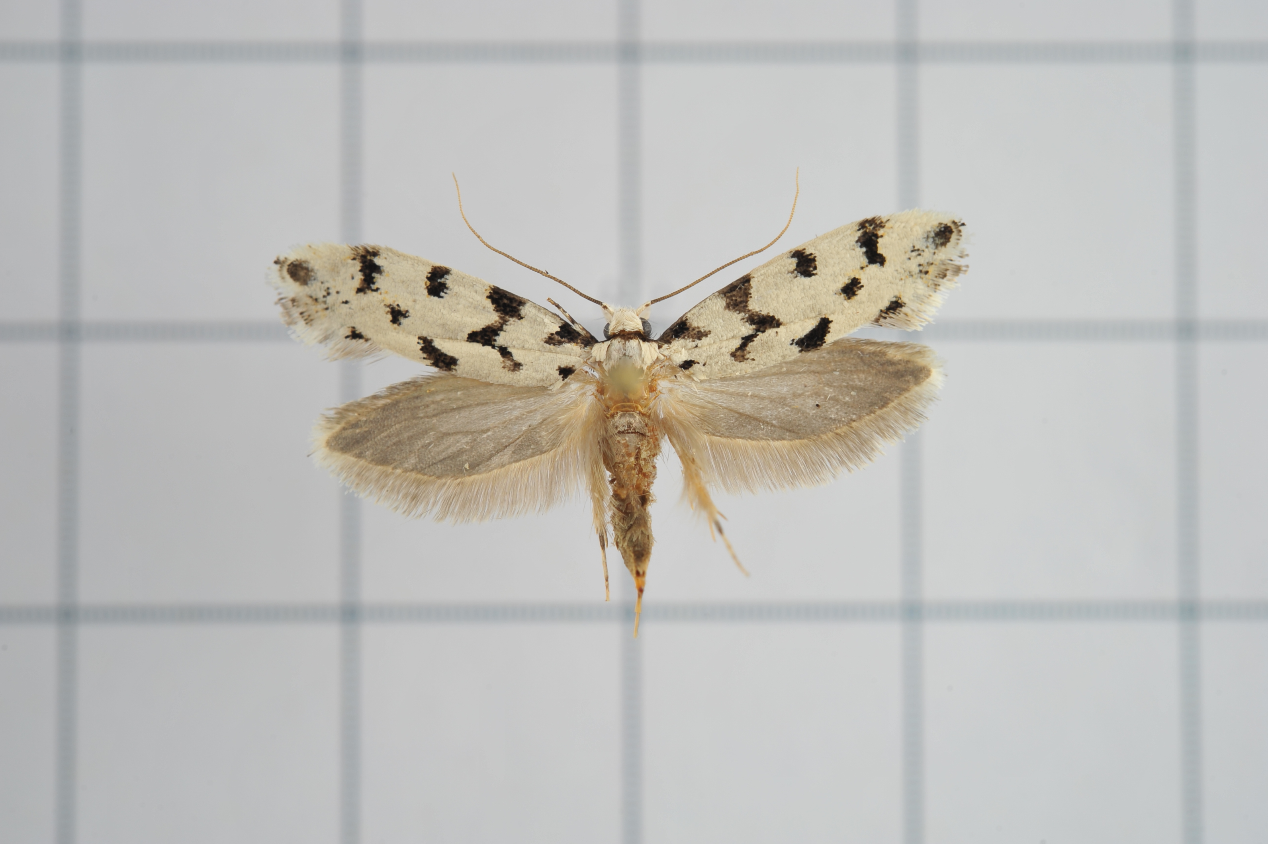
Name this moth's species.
Erechthias simulans
